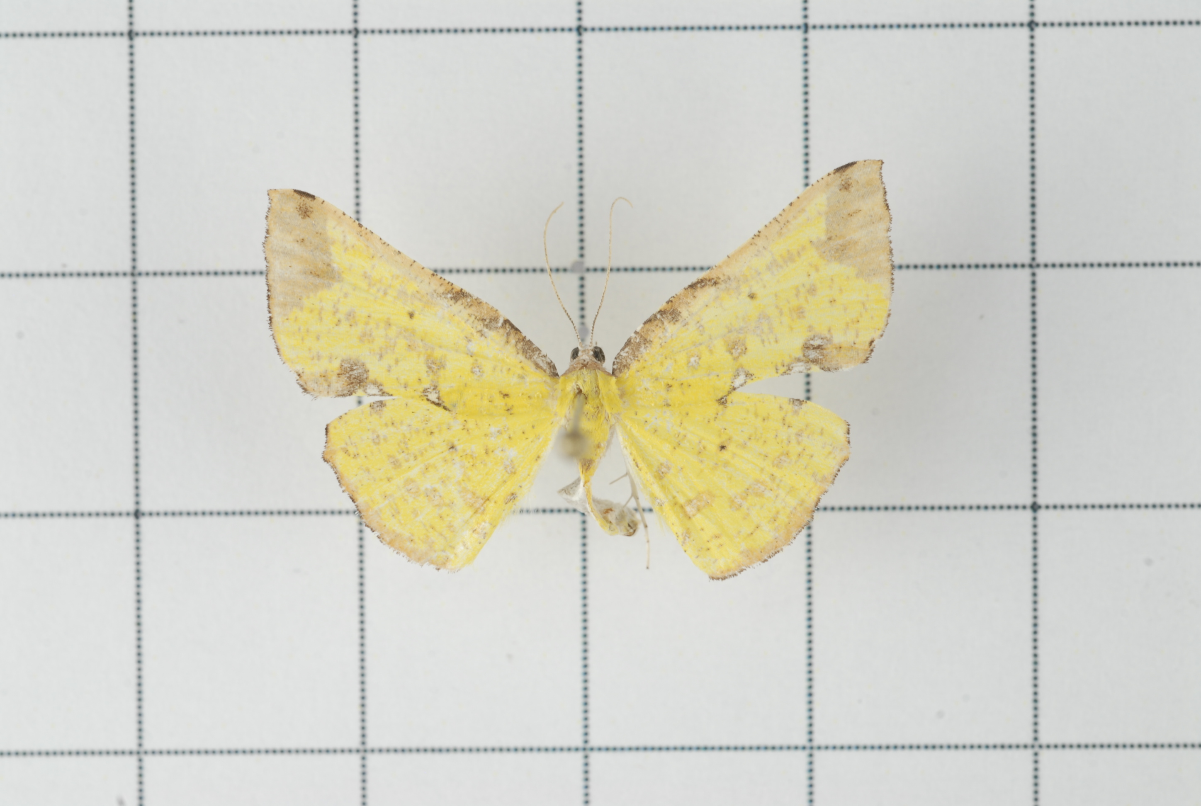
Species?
Corymica arnearia
